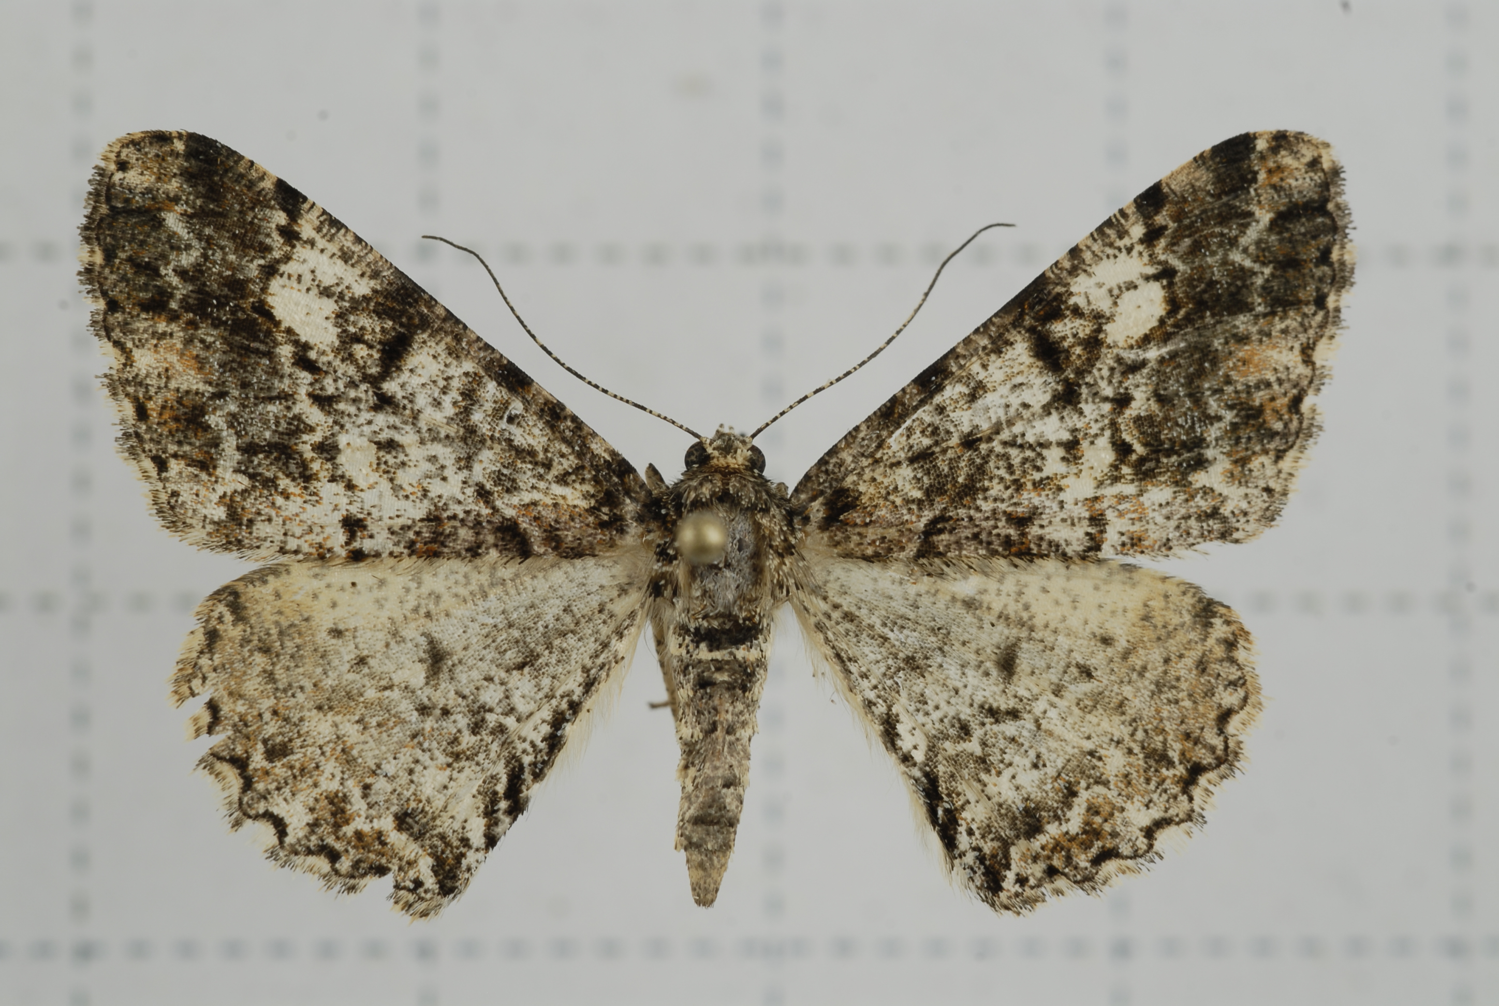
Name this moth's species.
Alcis taiwanovariegata
